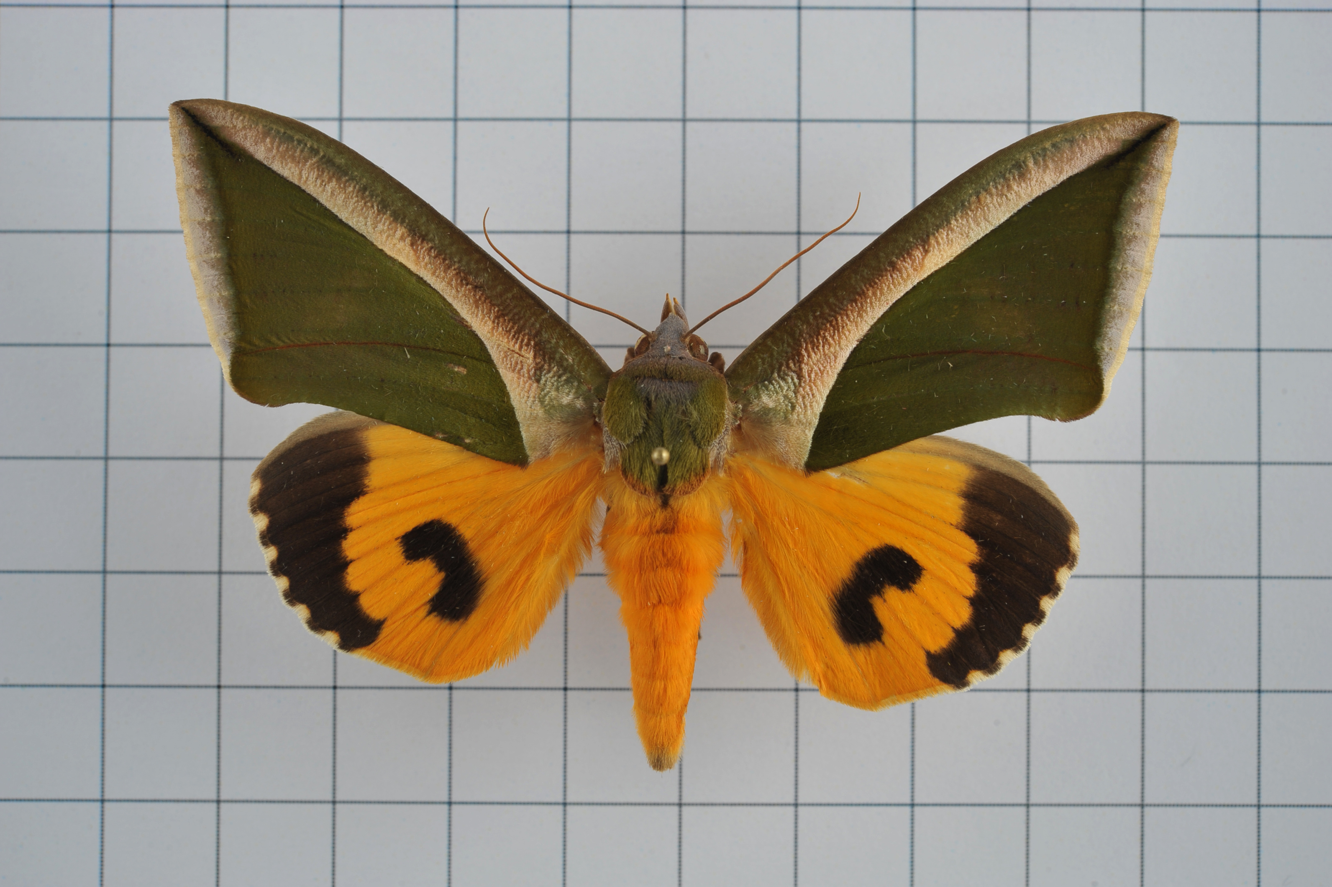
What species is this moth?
Eudocima salaminia
